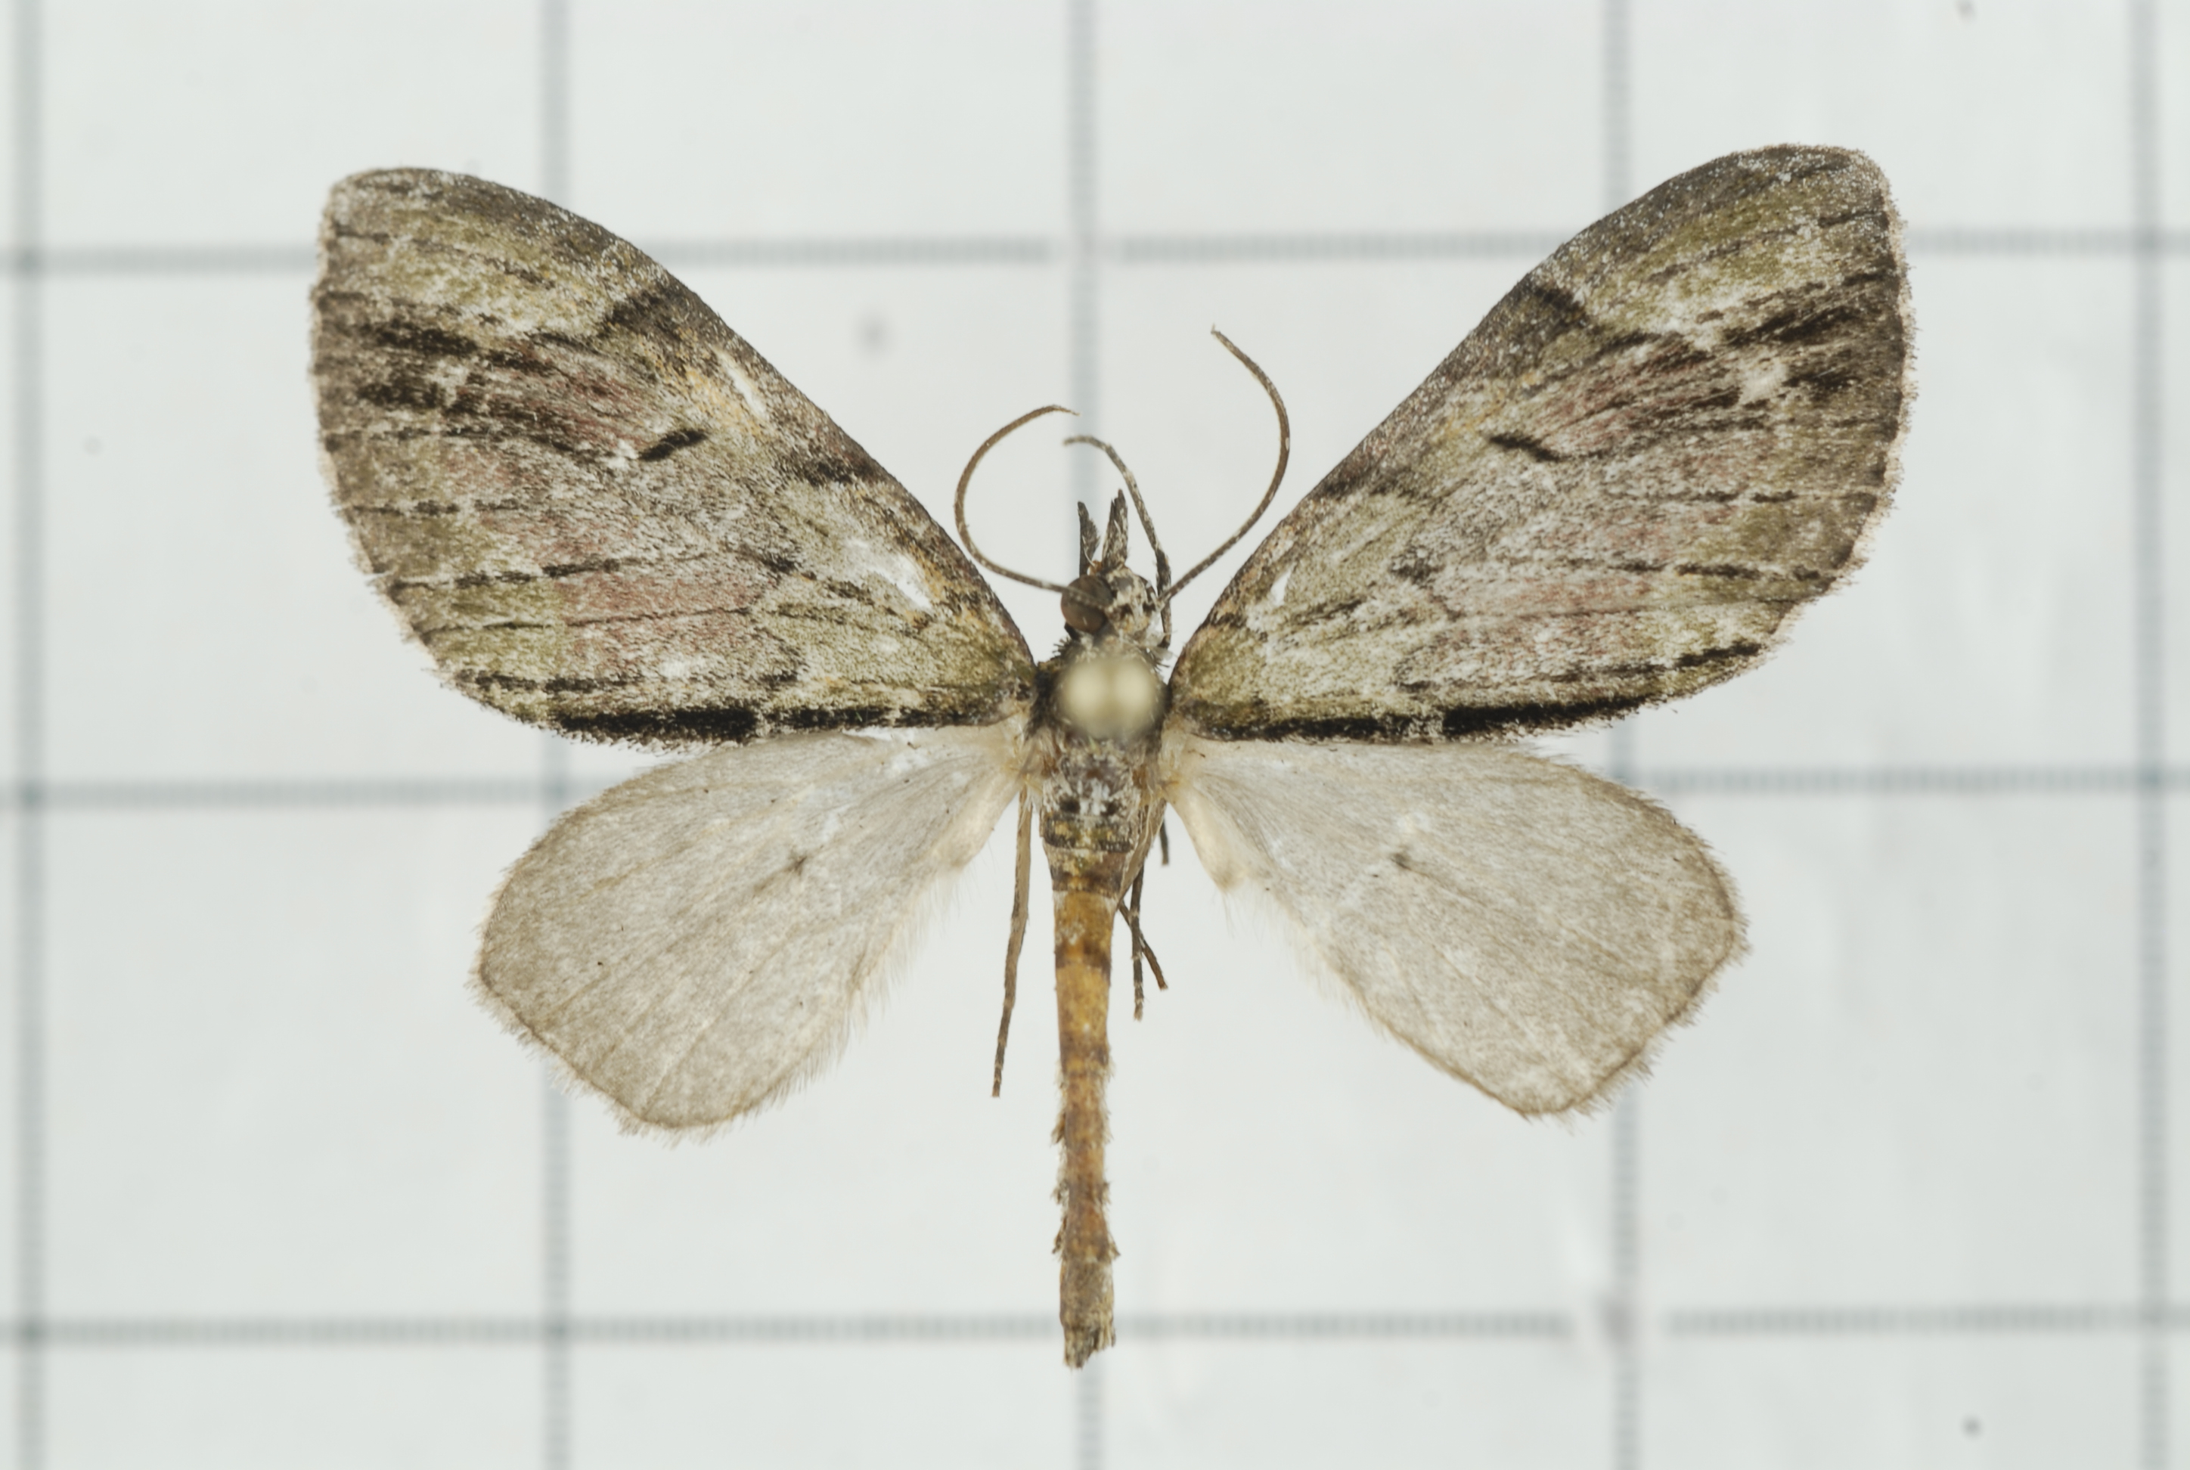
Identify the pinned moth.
Epilobophora venipicta
